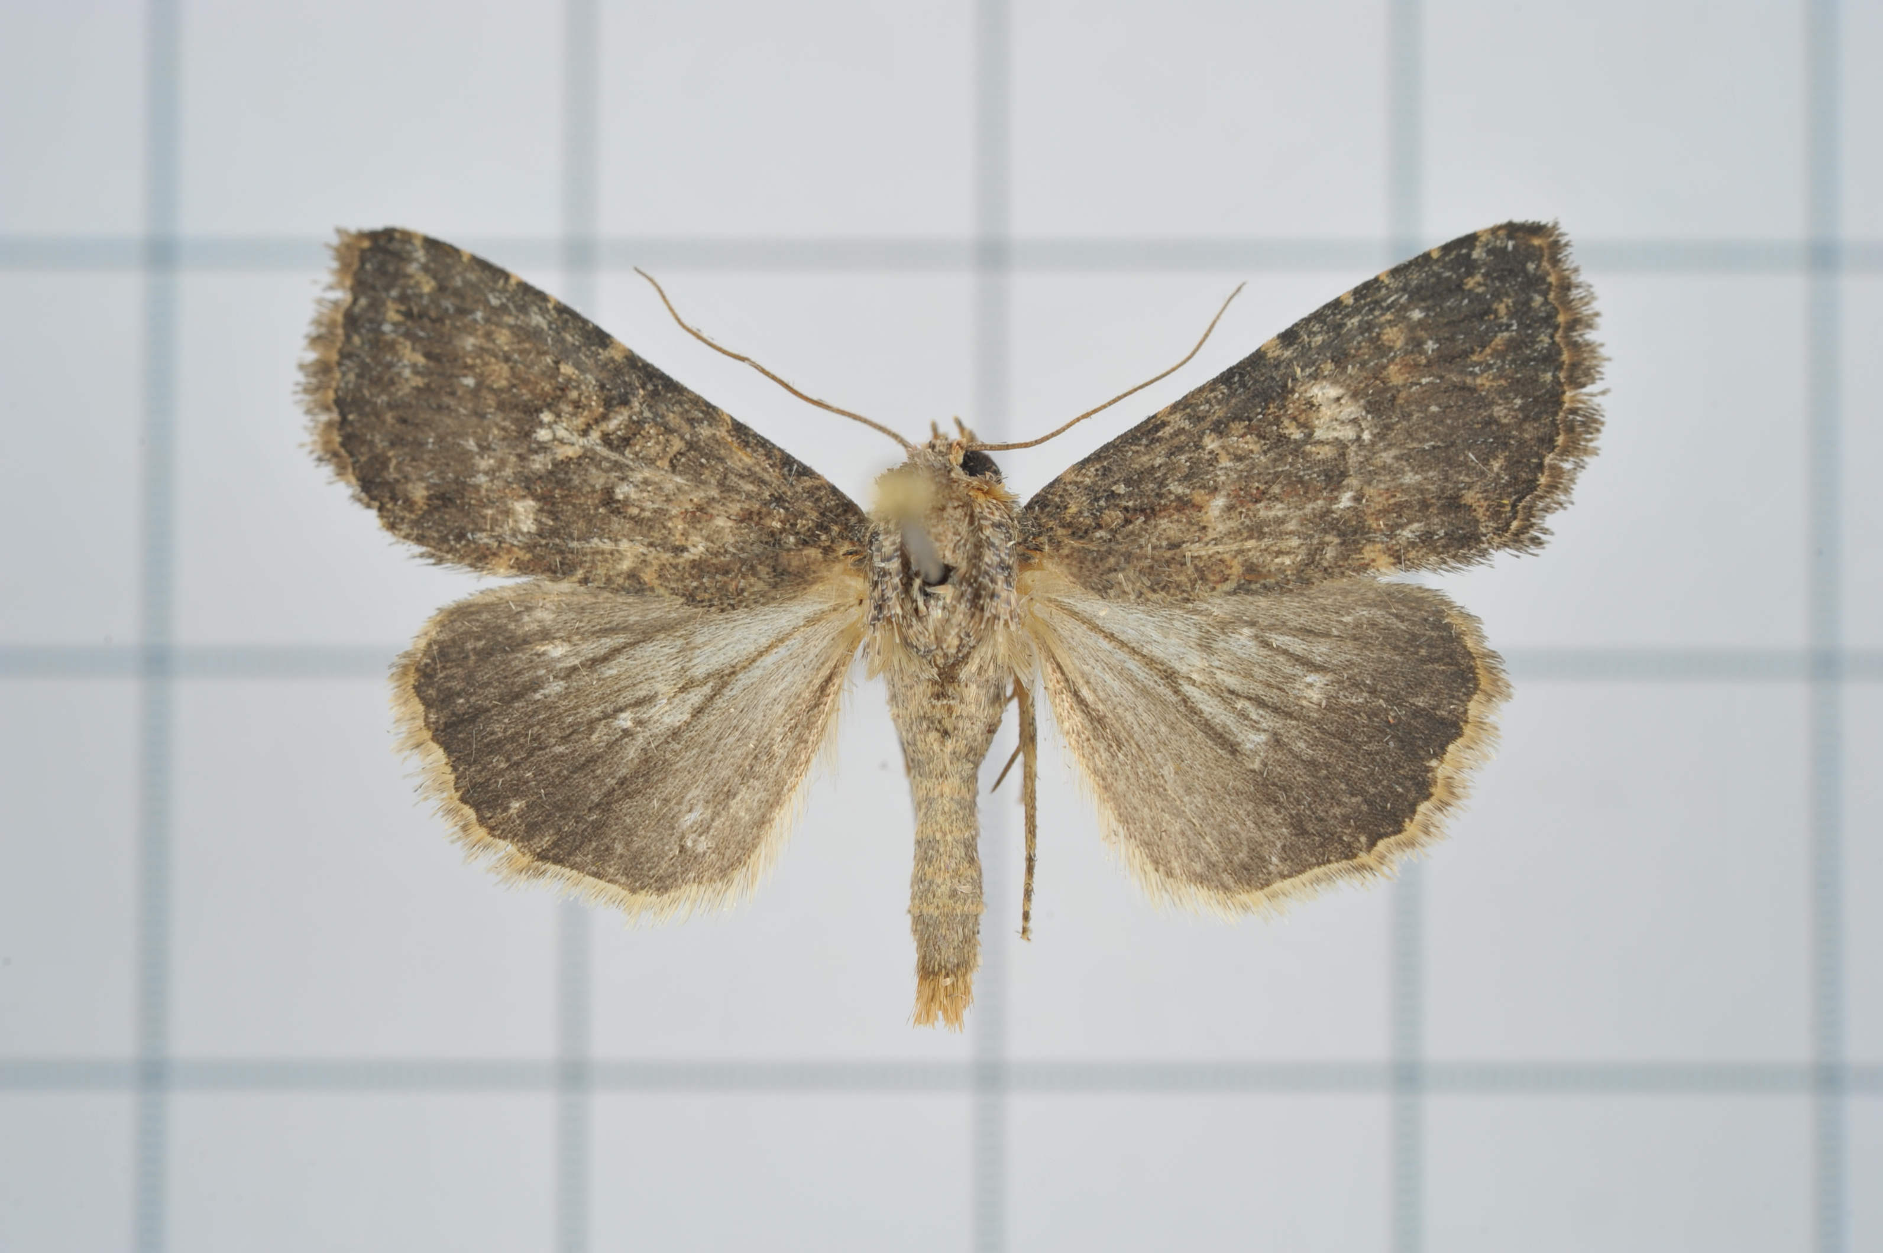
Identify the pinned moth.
Condica serva
